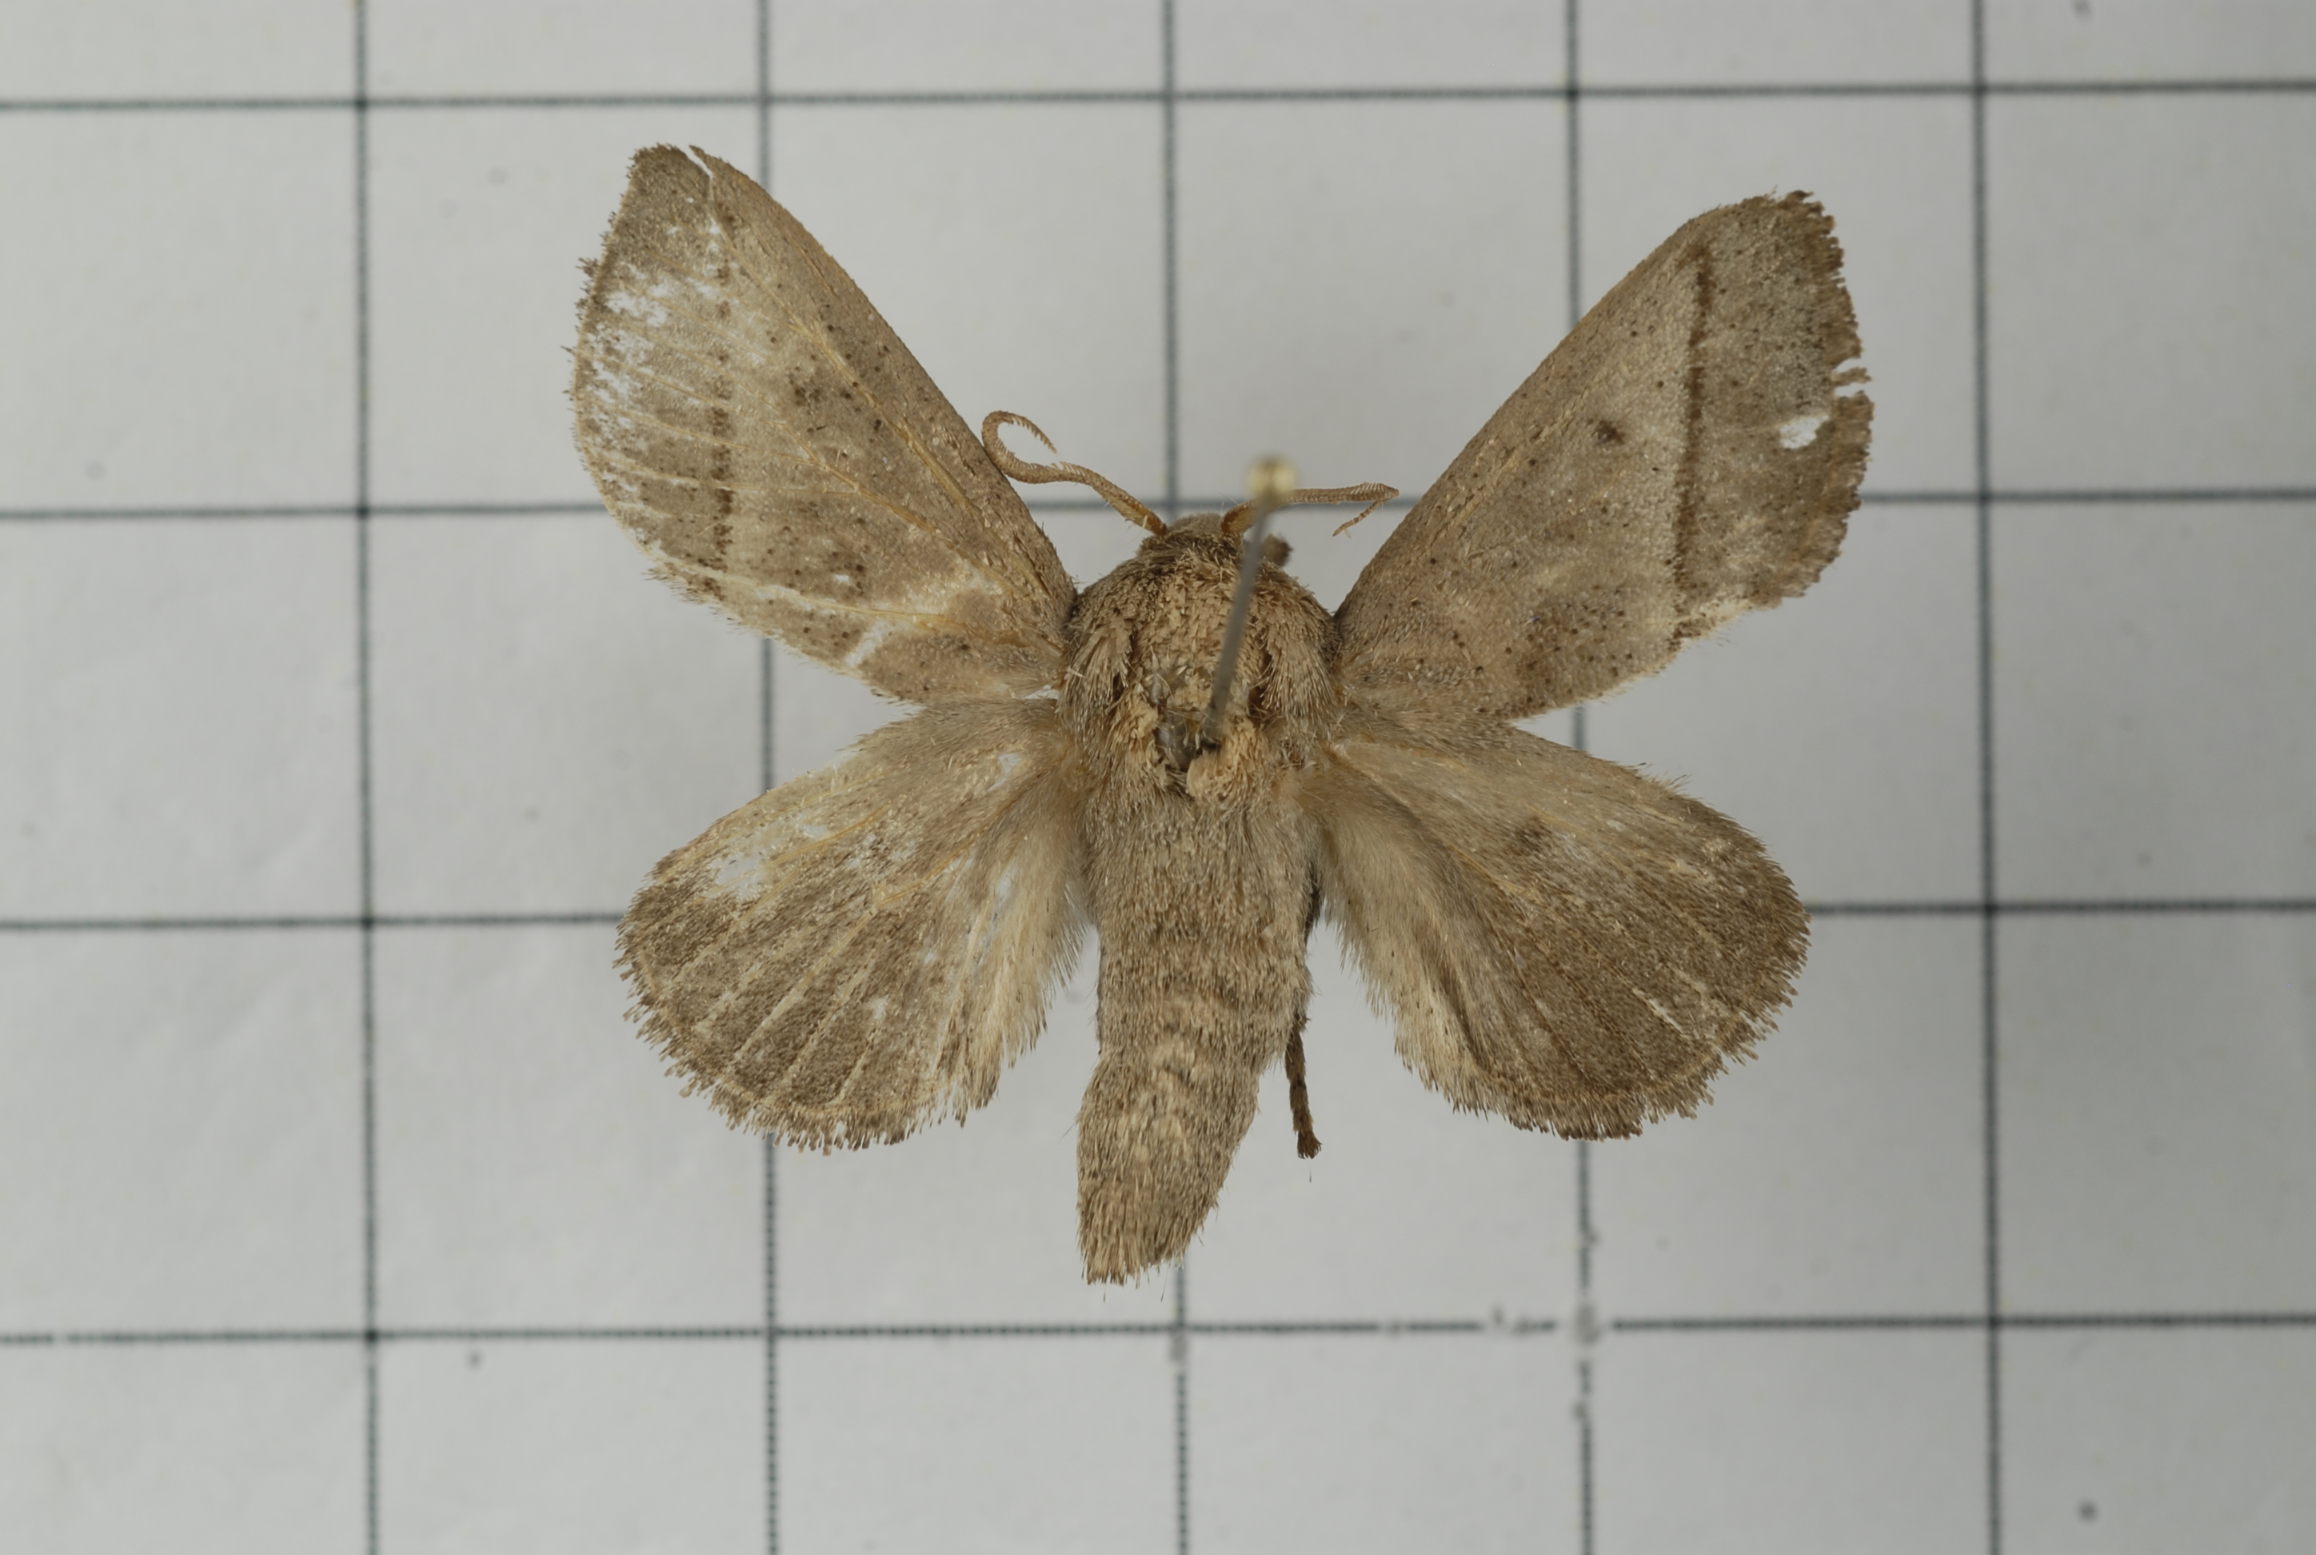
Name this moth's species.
Thosea sinensis
